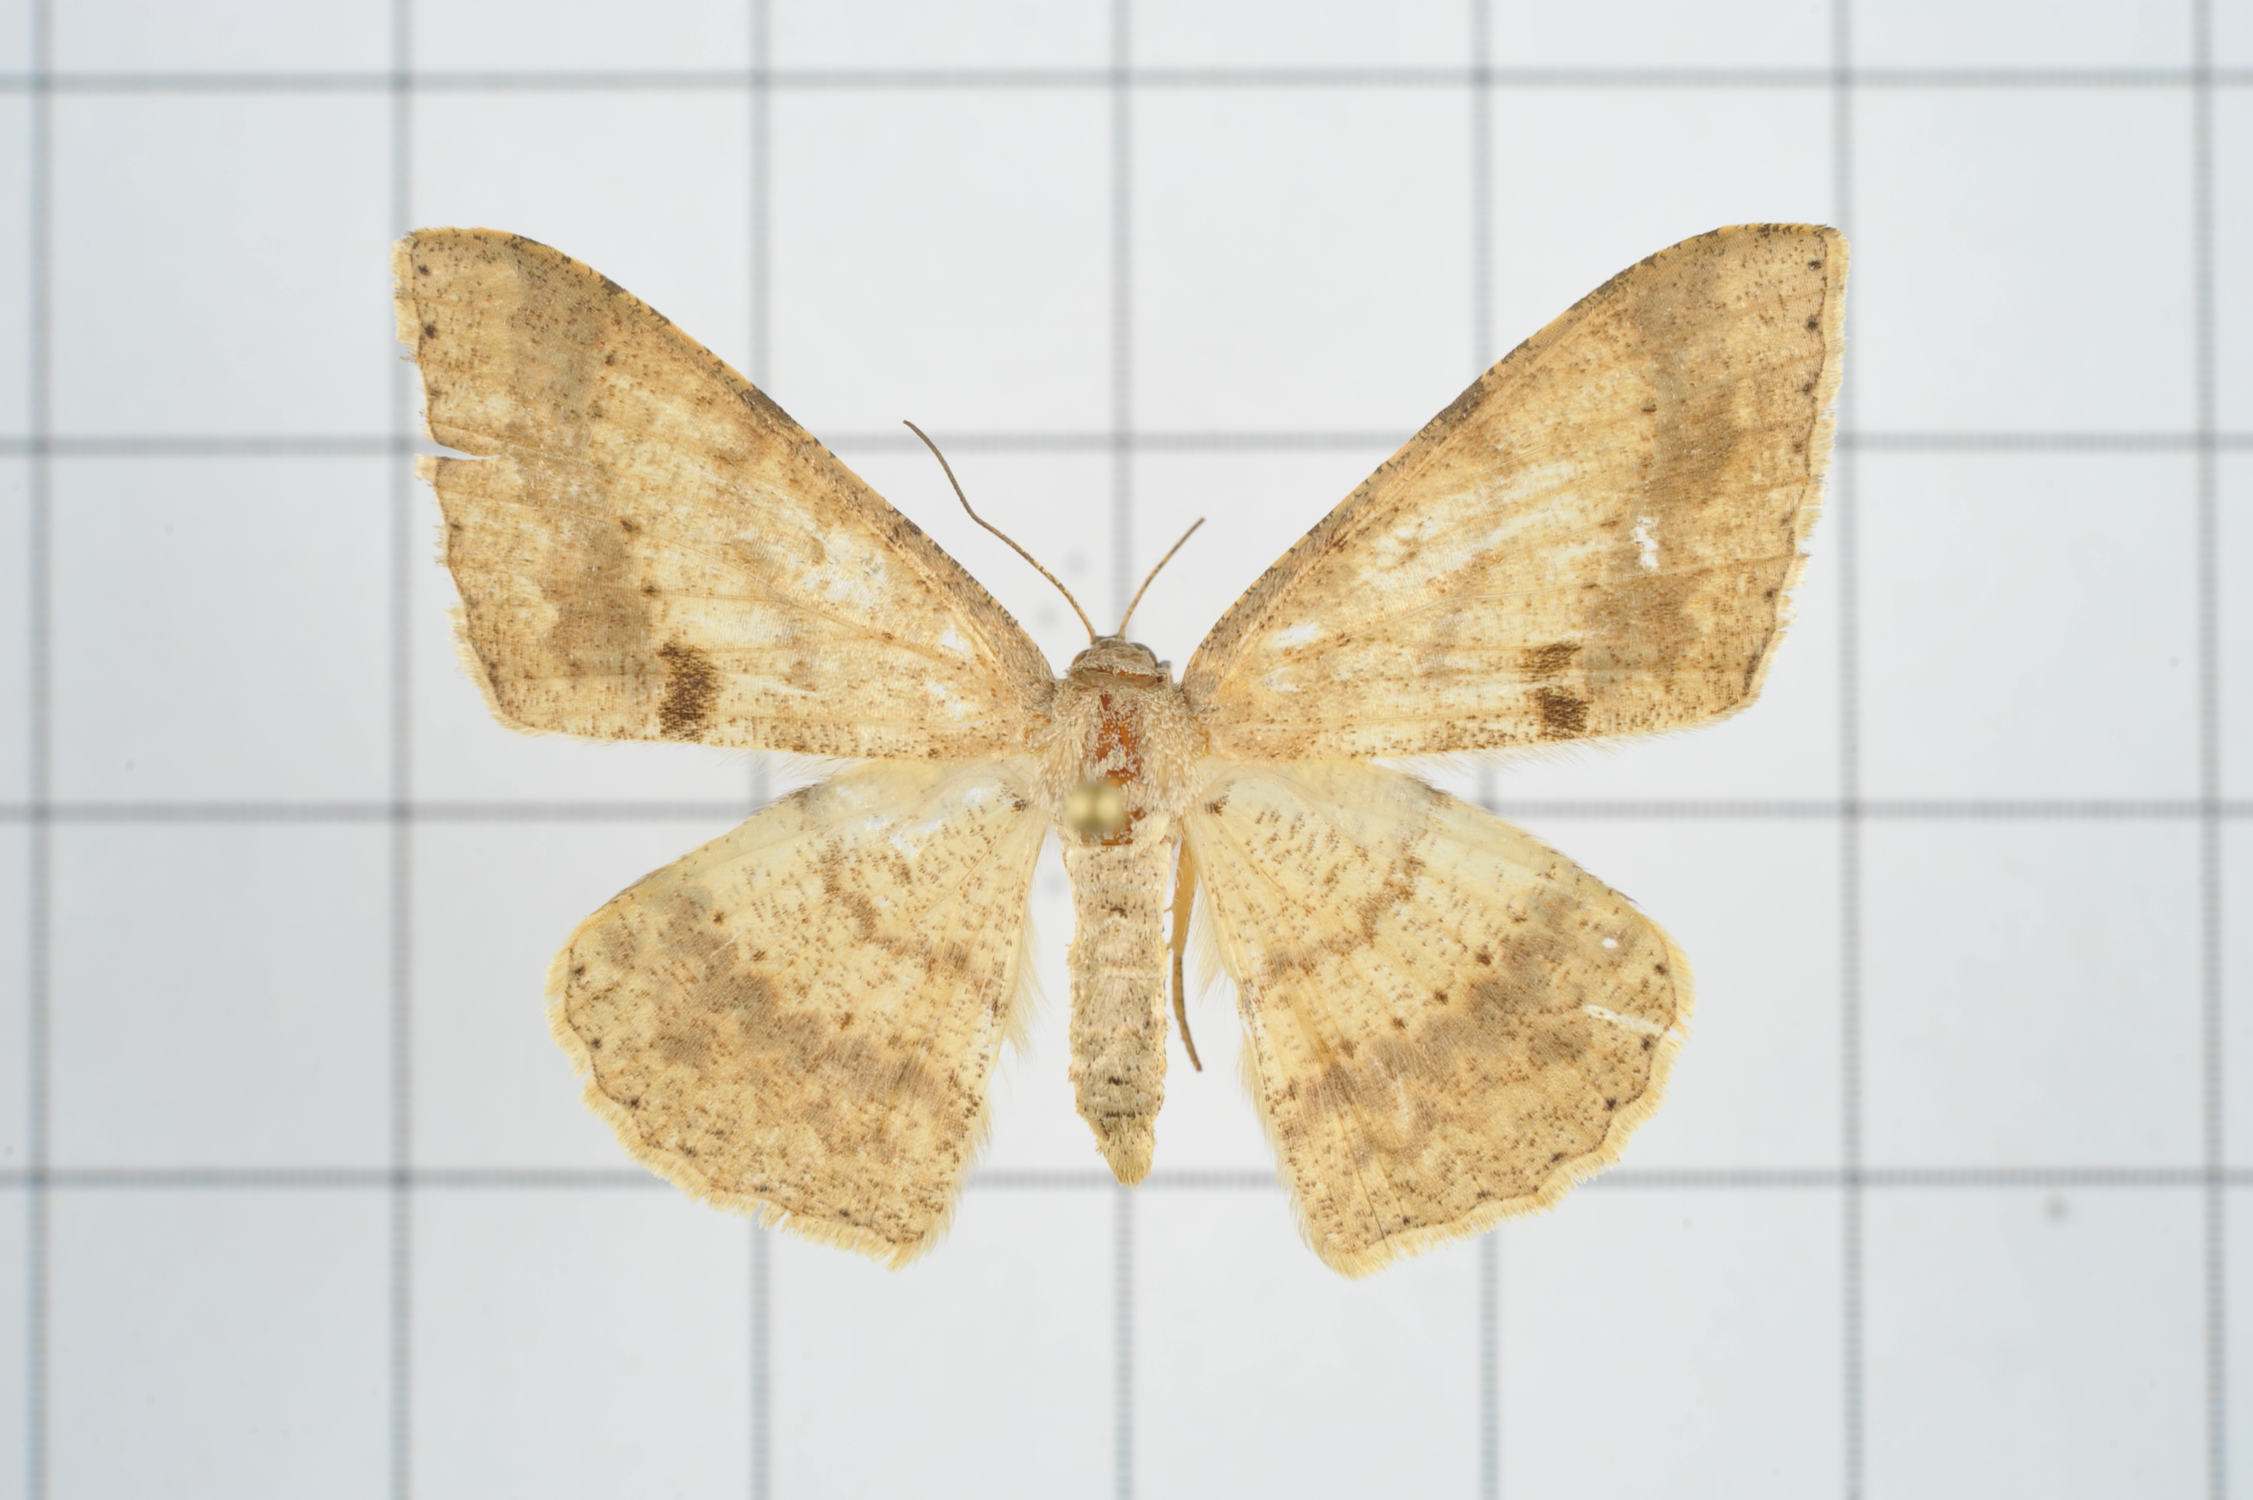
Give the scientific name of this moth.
Luxiaria mitorrhaphes
